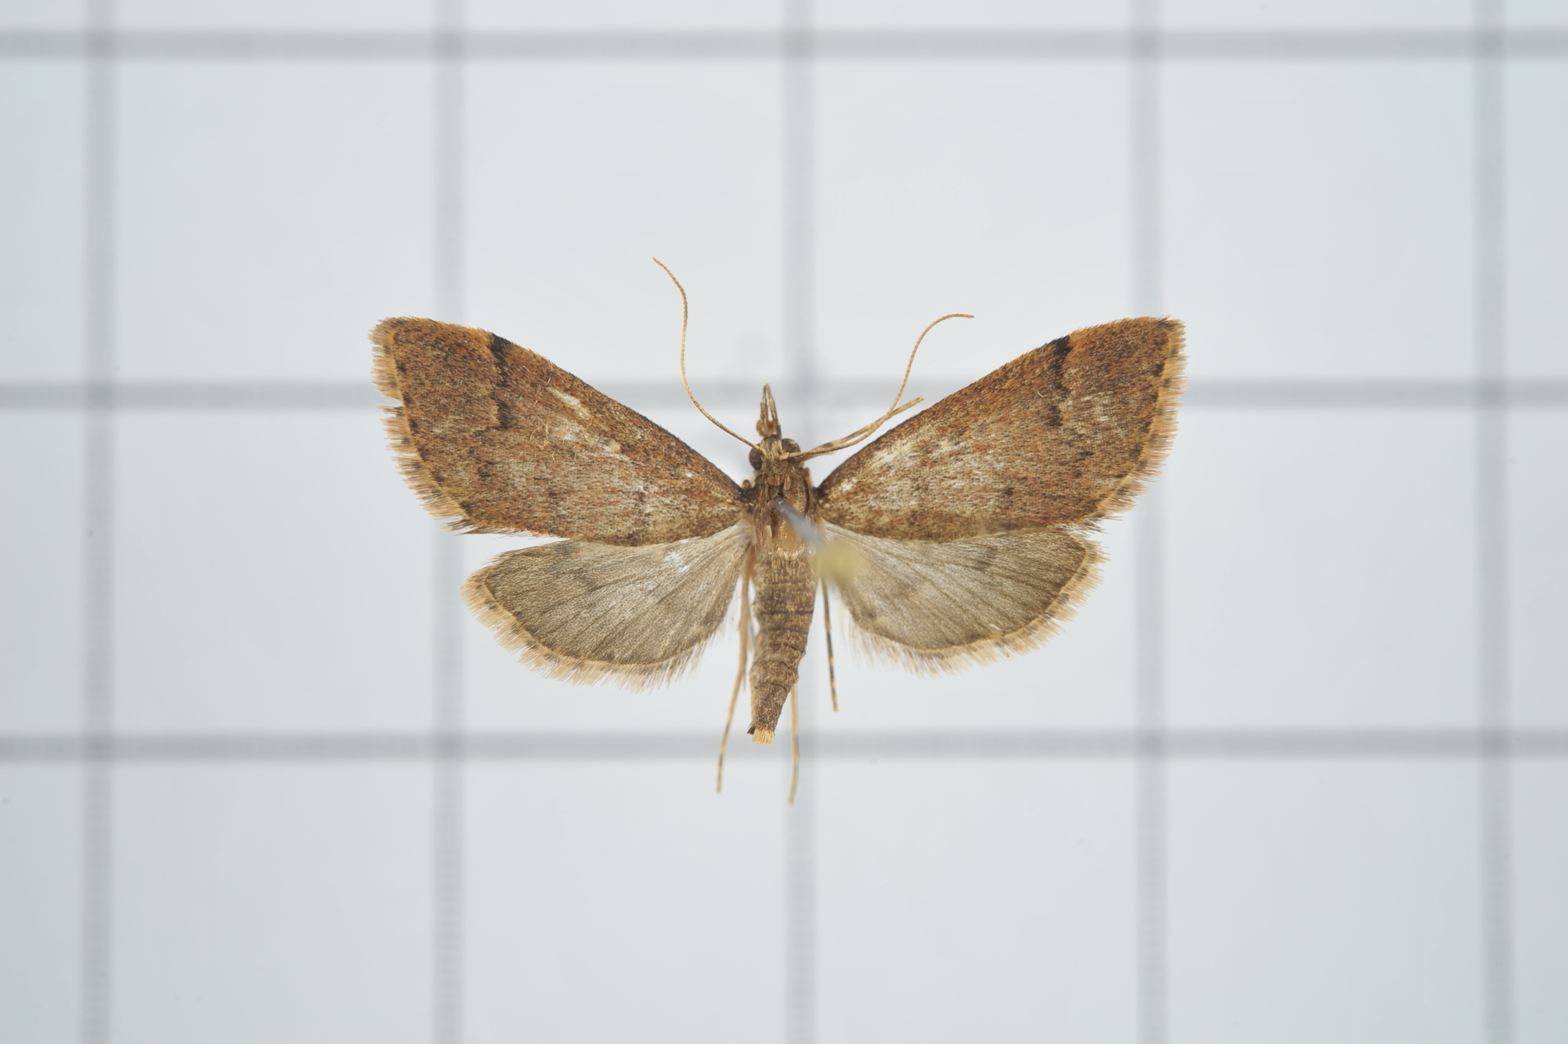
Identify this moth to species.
Camptomastix hisbonalis
